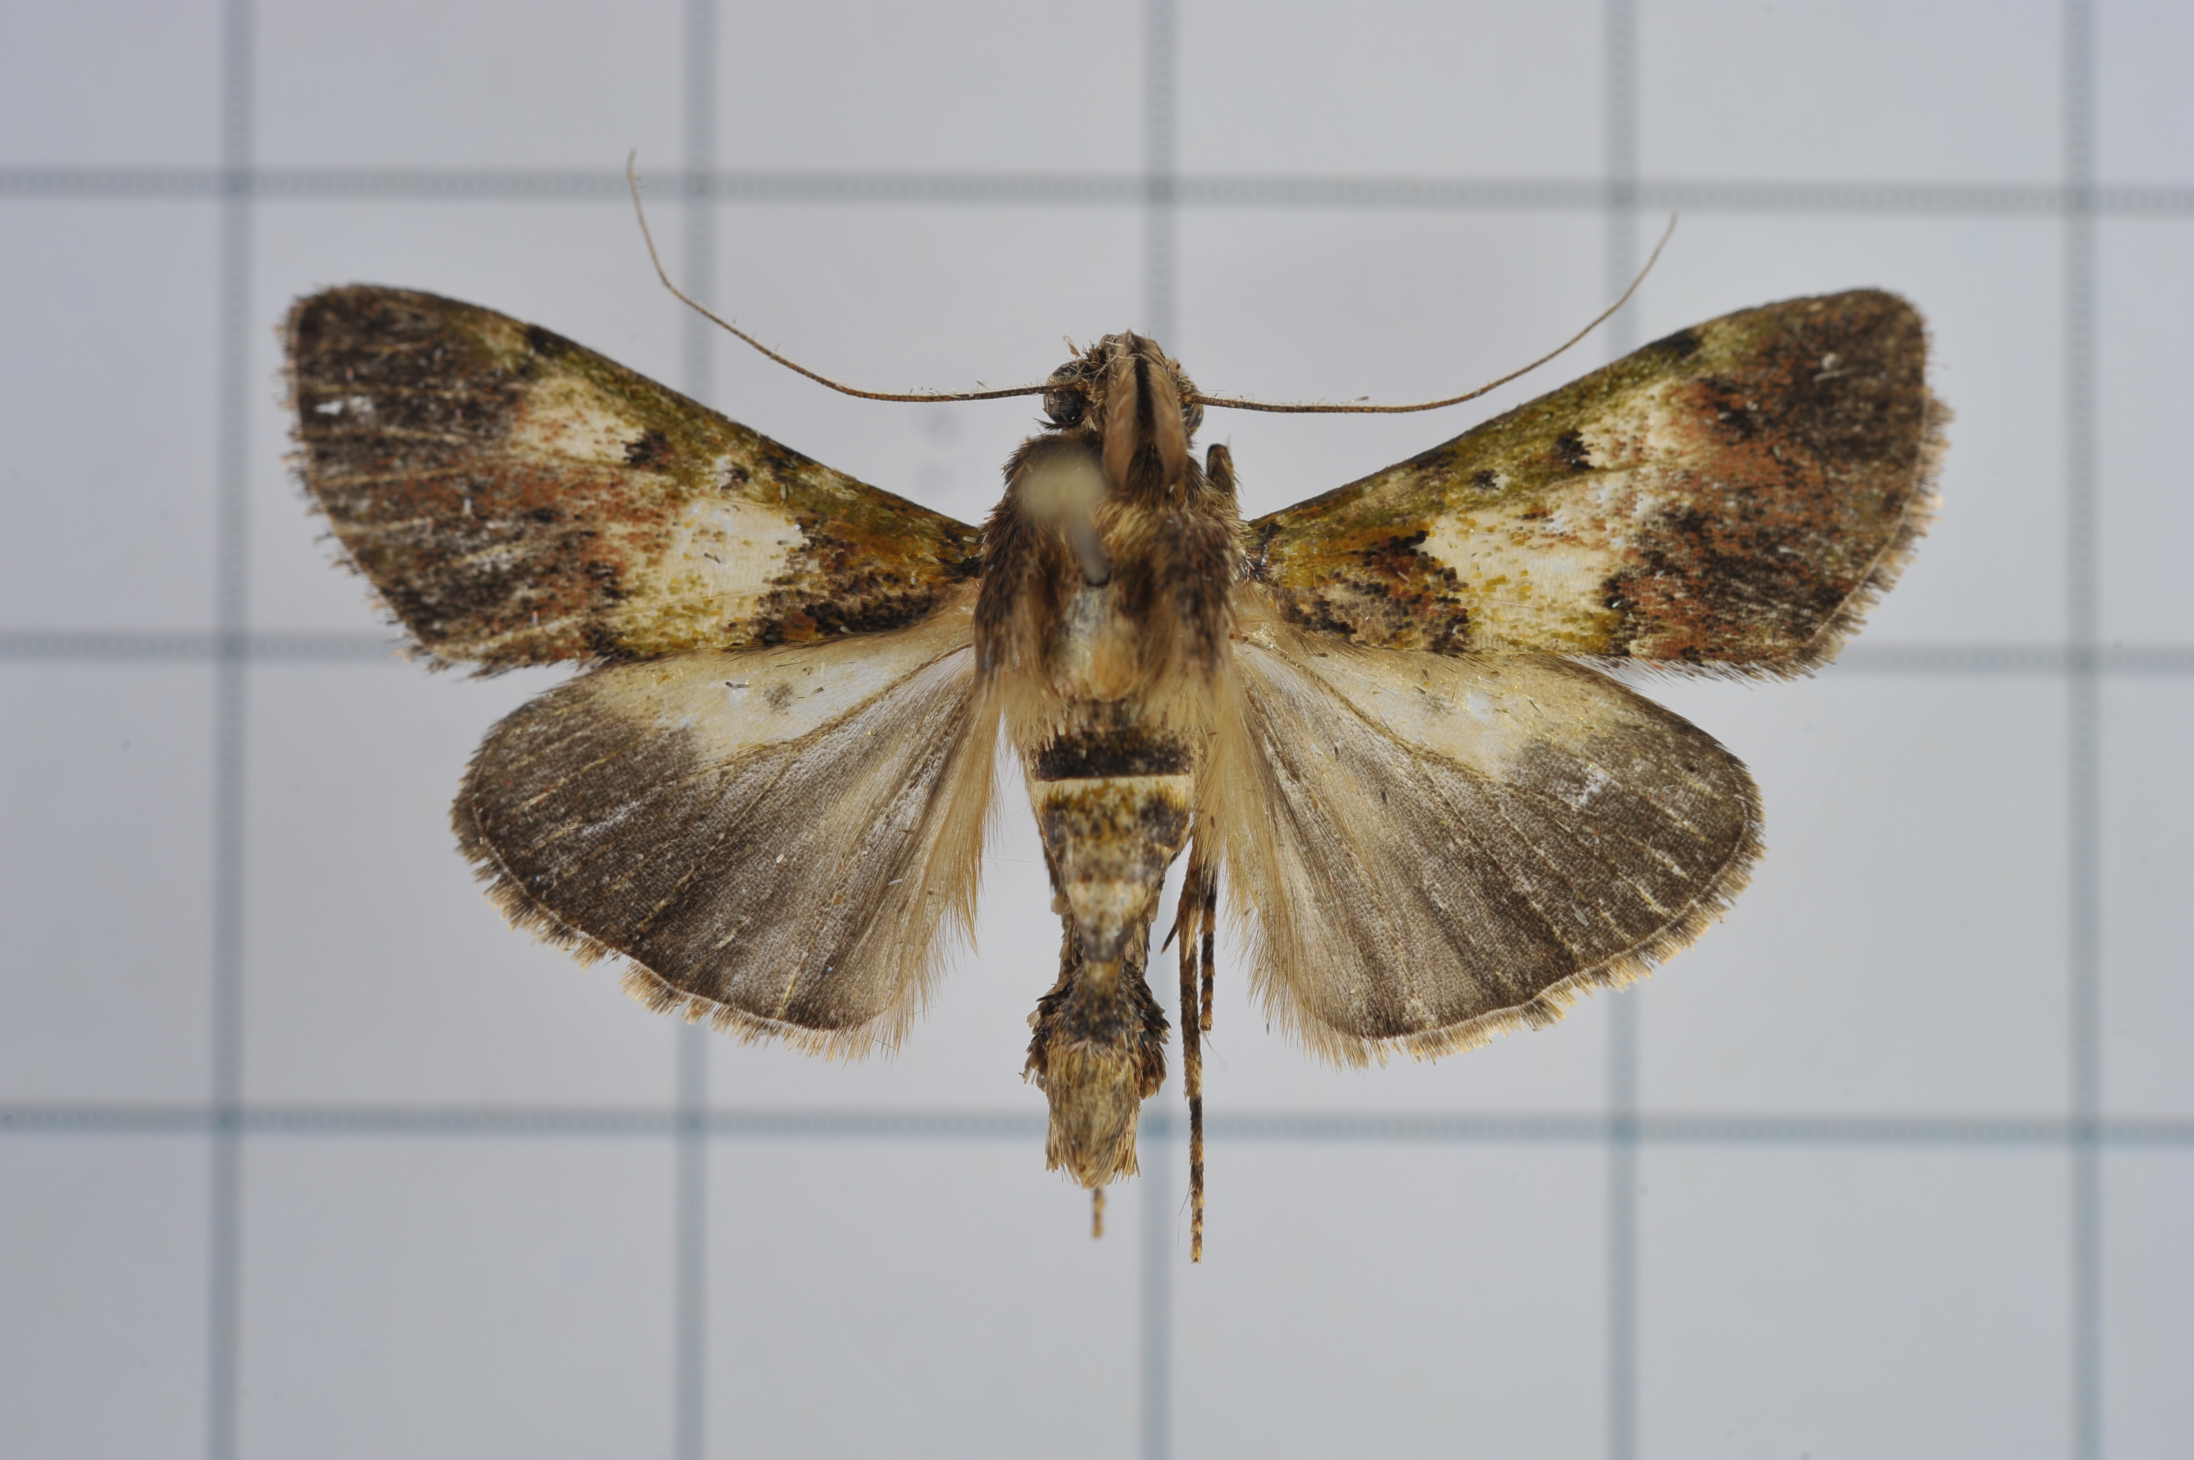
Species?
Teliphasa nubilosa
